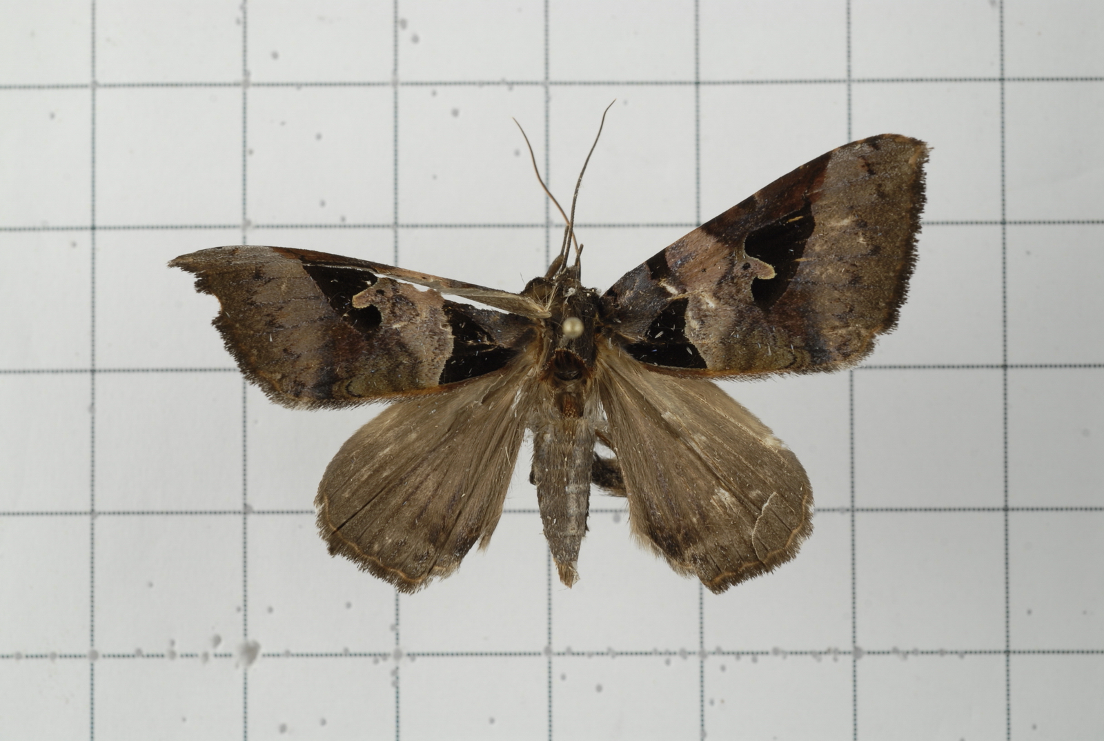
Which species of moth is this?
Avatha chinensis
